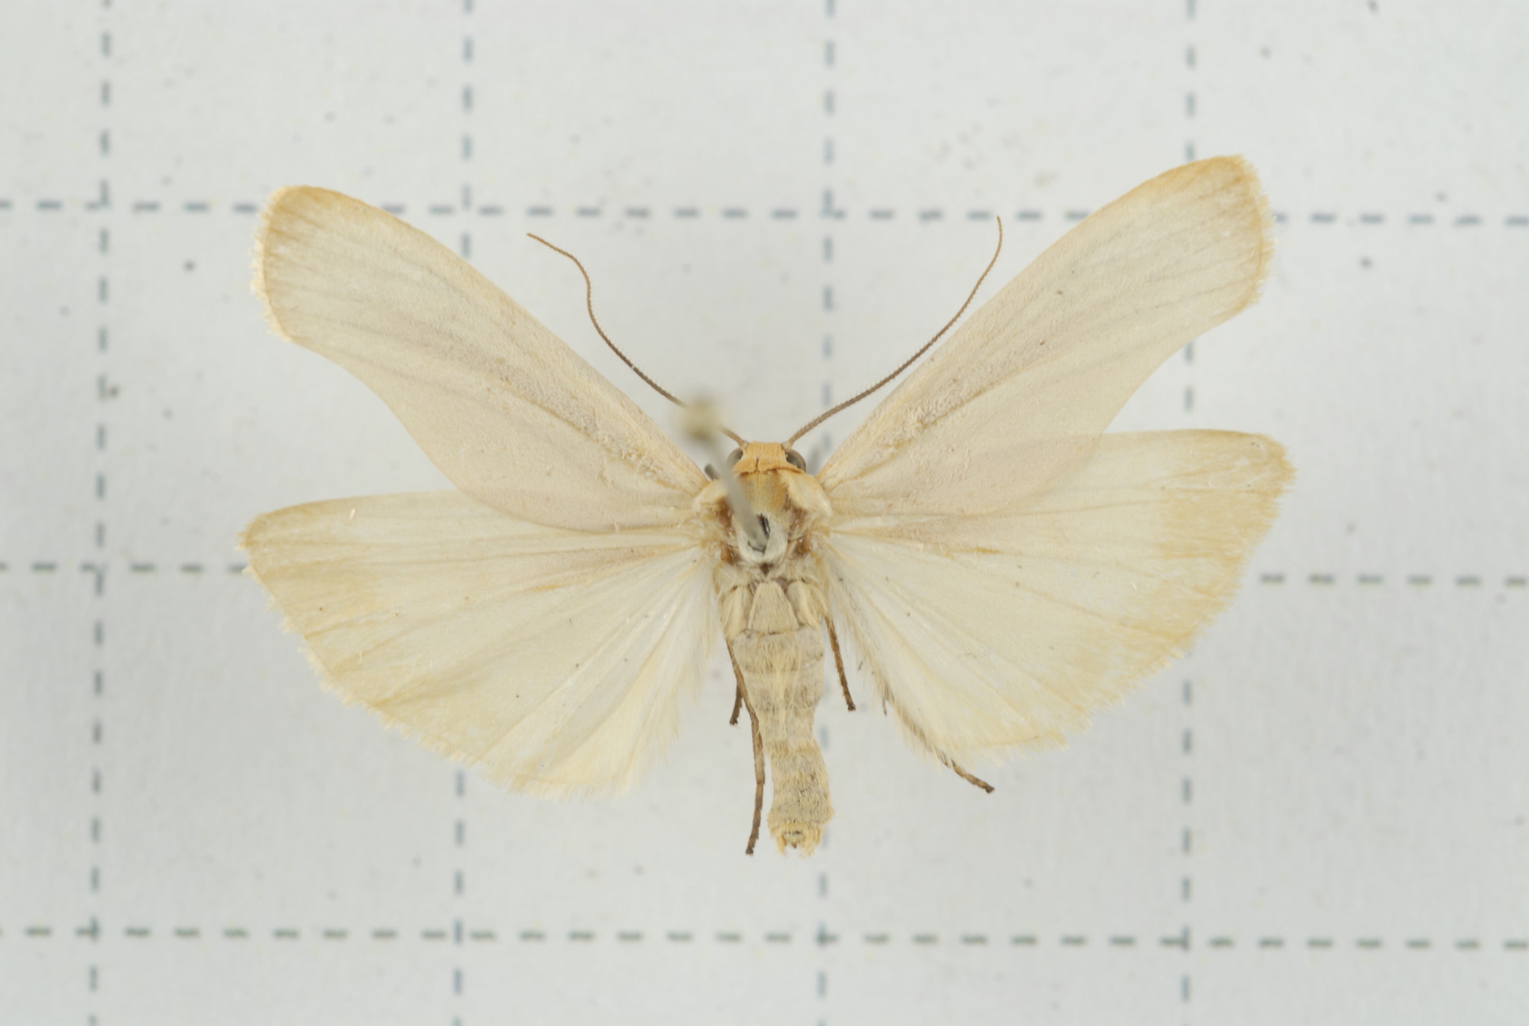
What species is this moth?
Katha emberifera
